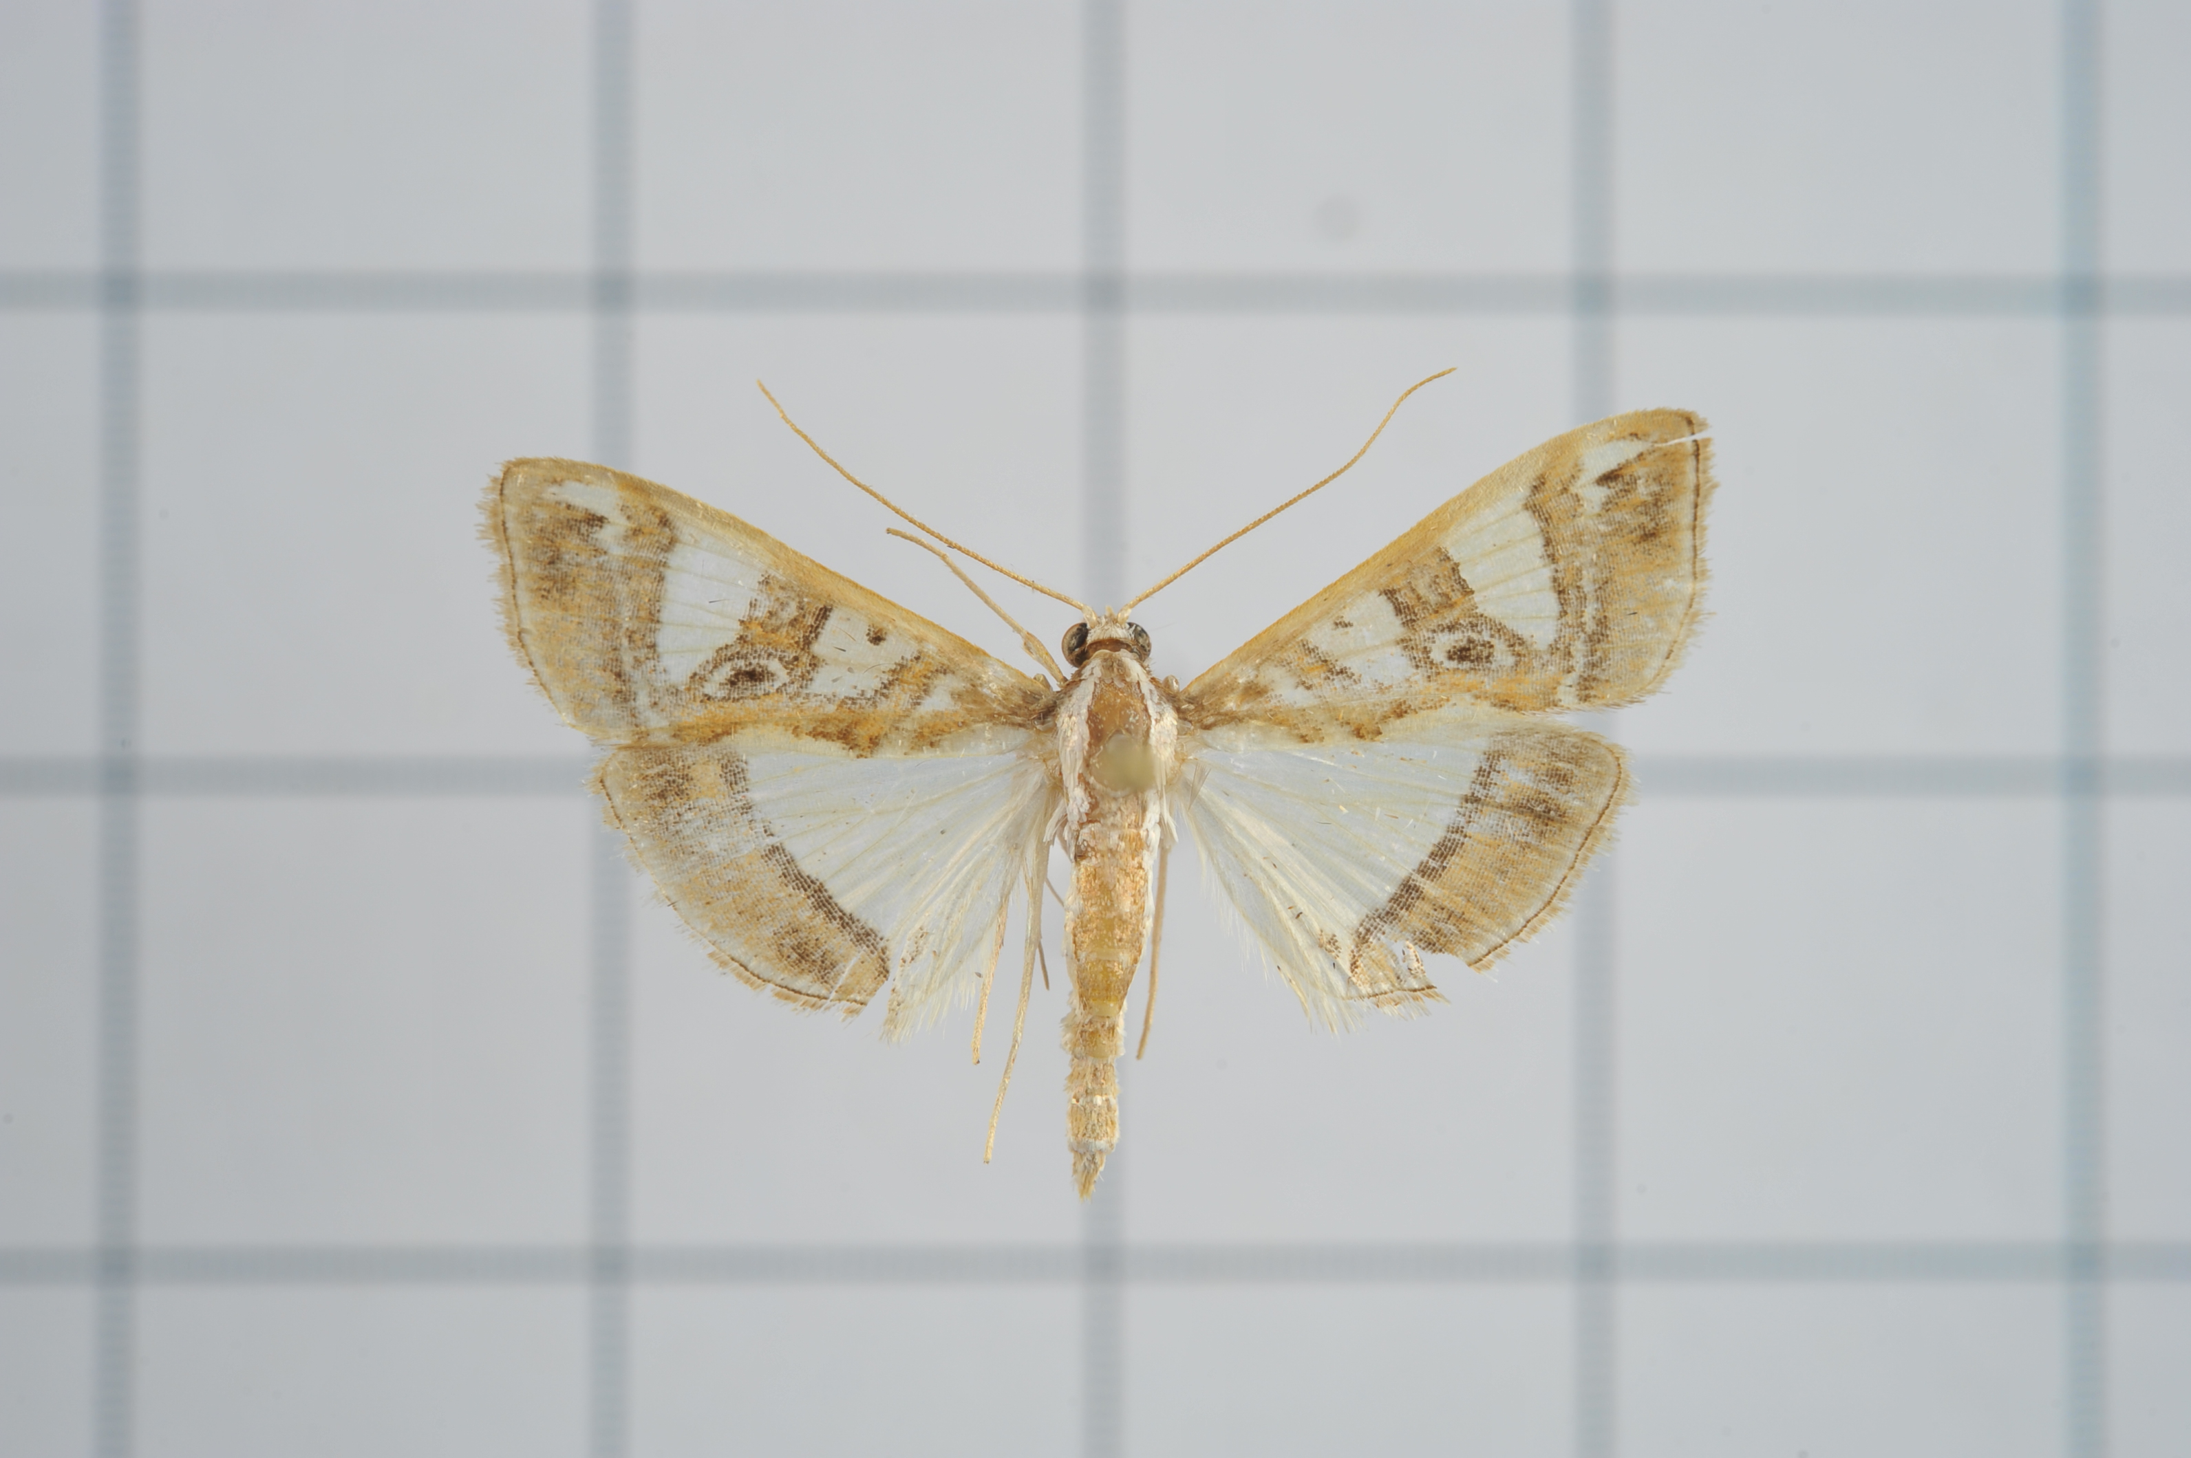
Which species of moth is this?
Glyphodes pyloalis
